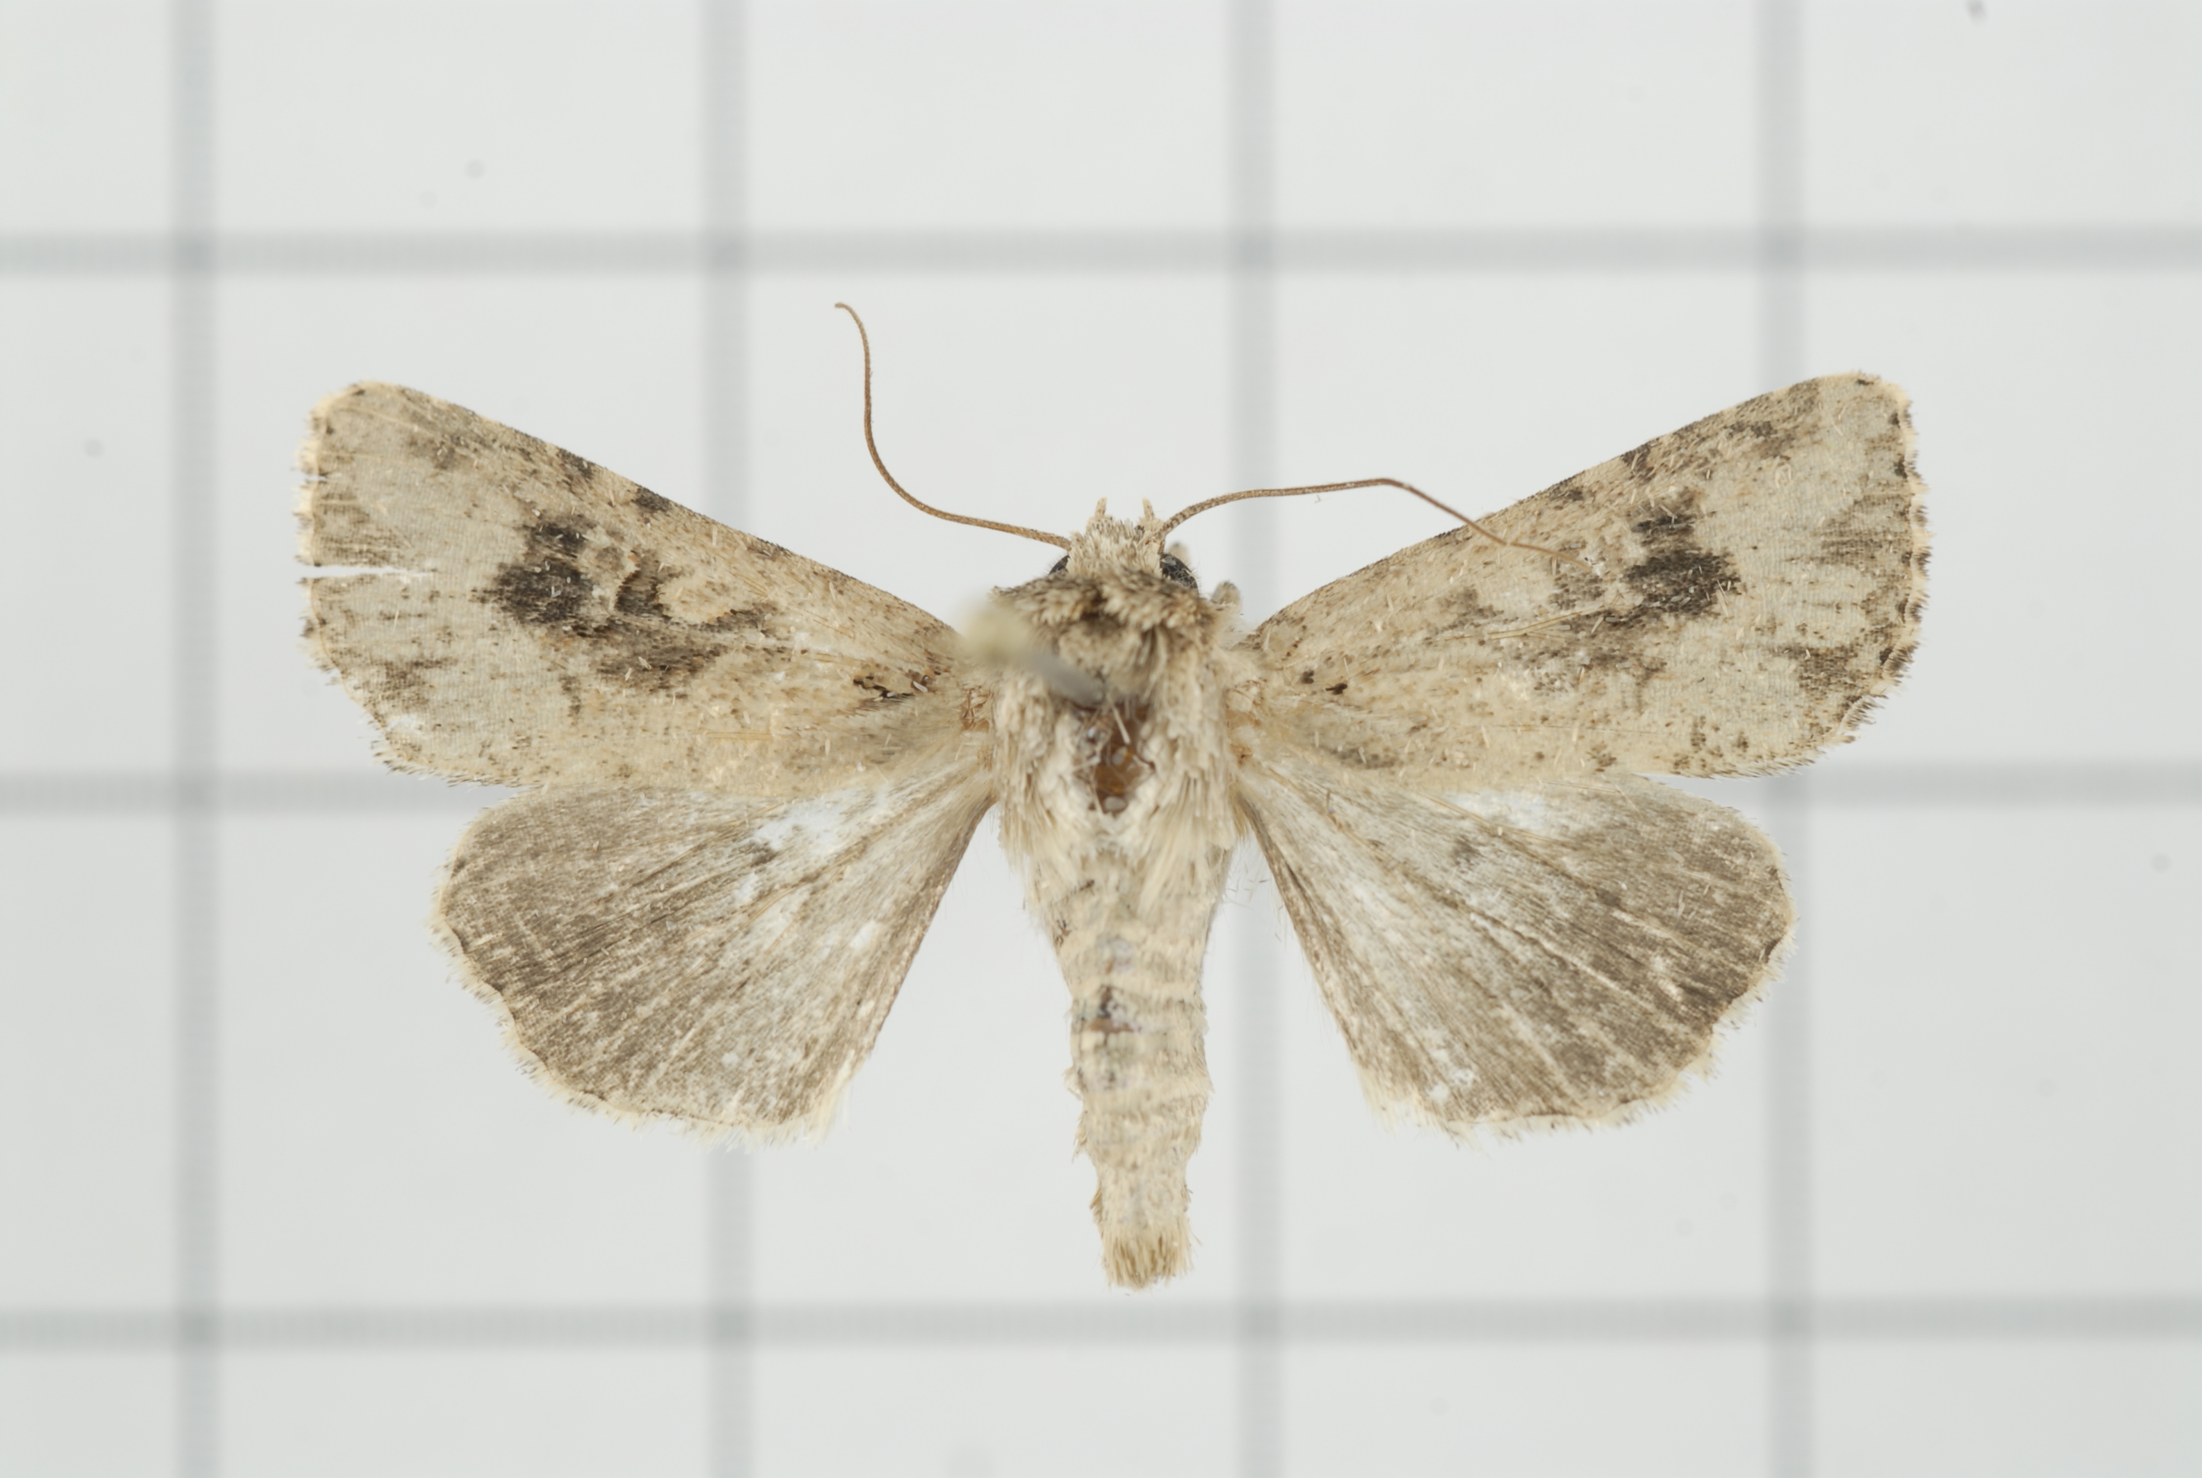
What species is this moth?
Mythimna snelleni
